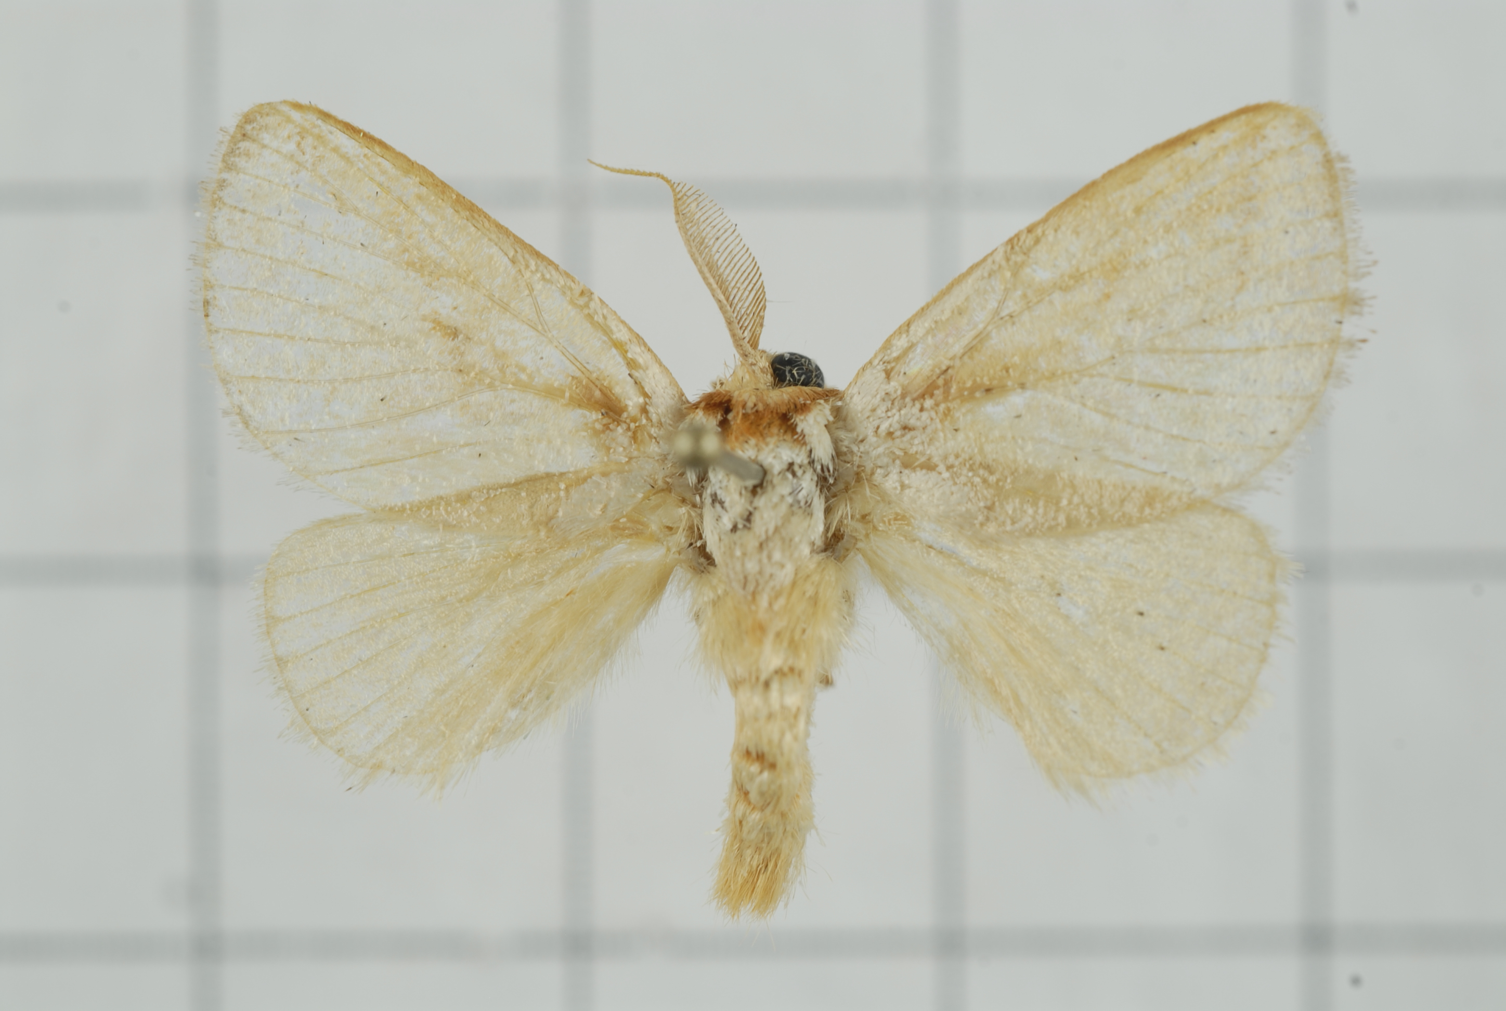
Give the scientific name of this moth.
Cania heppneri
